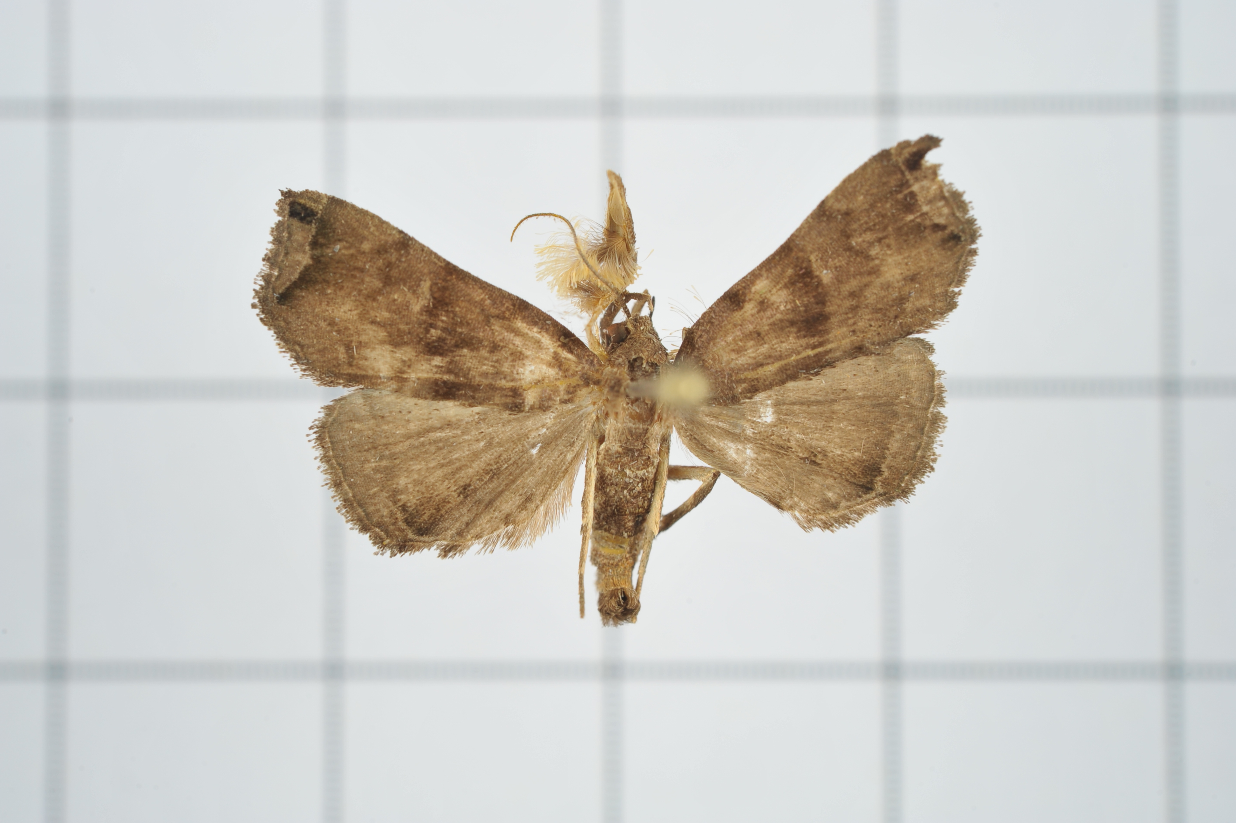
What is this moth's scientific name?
Hipoepa biasalis
